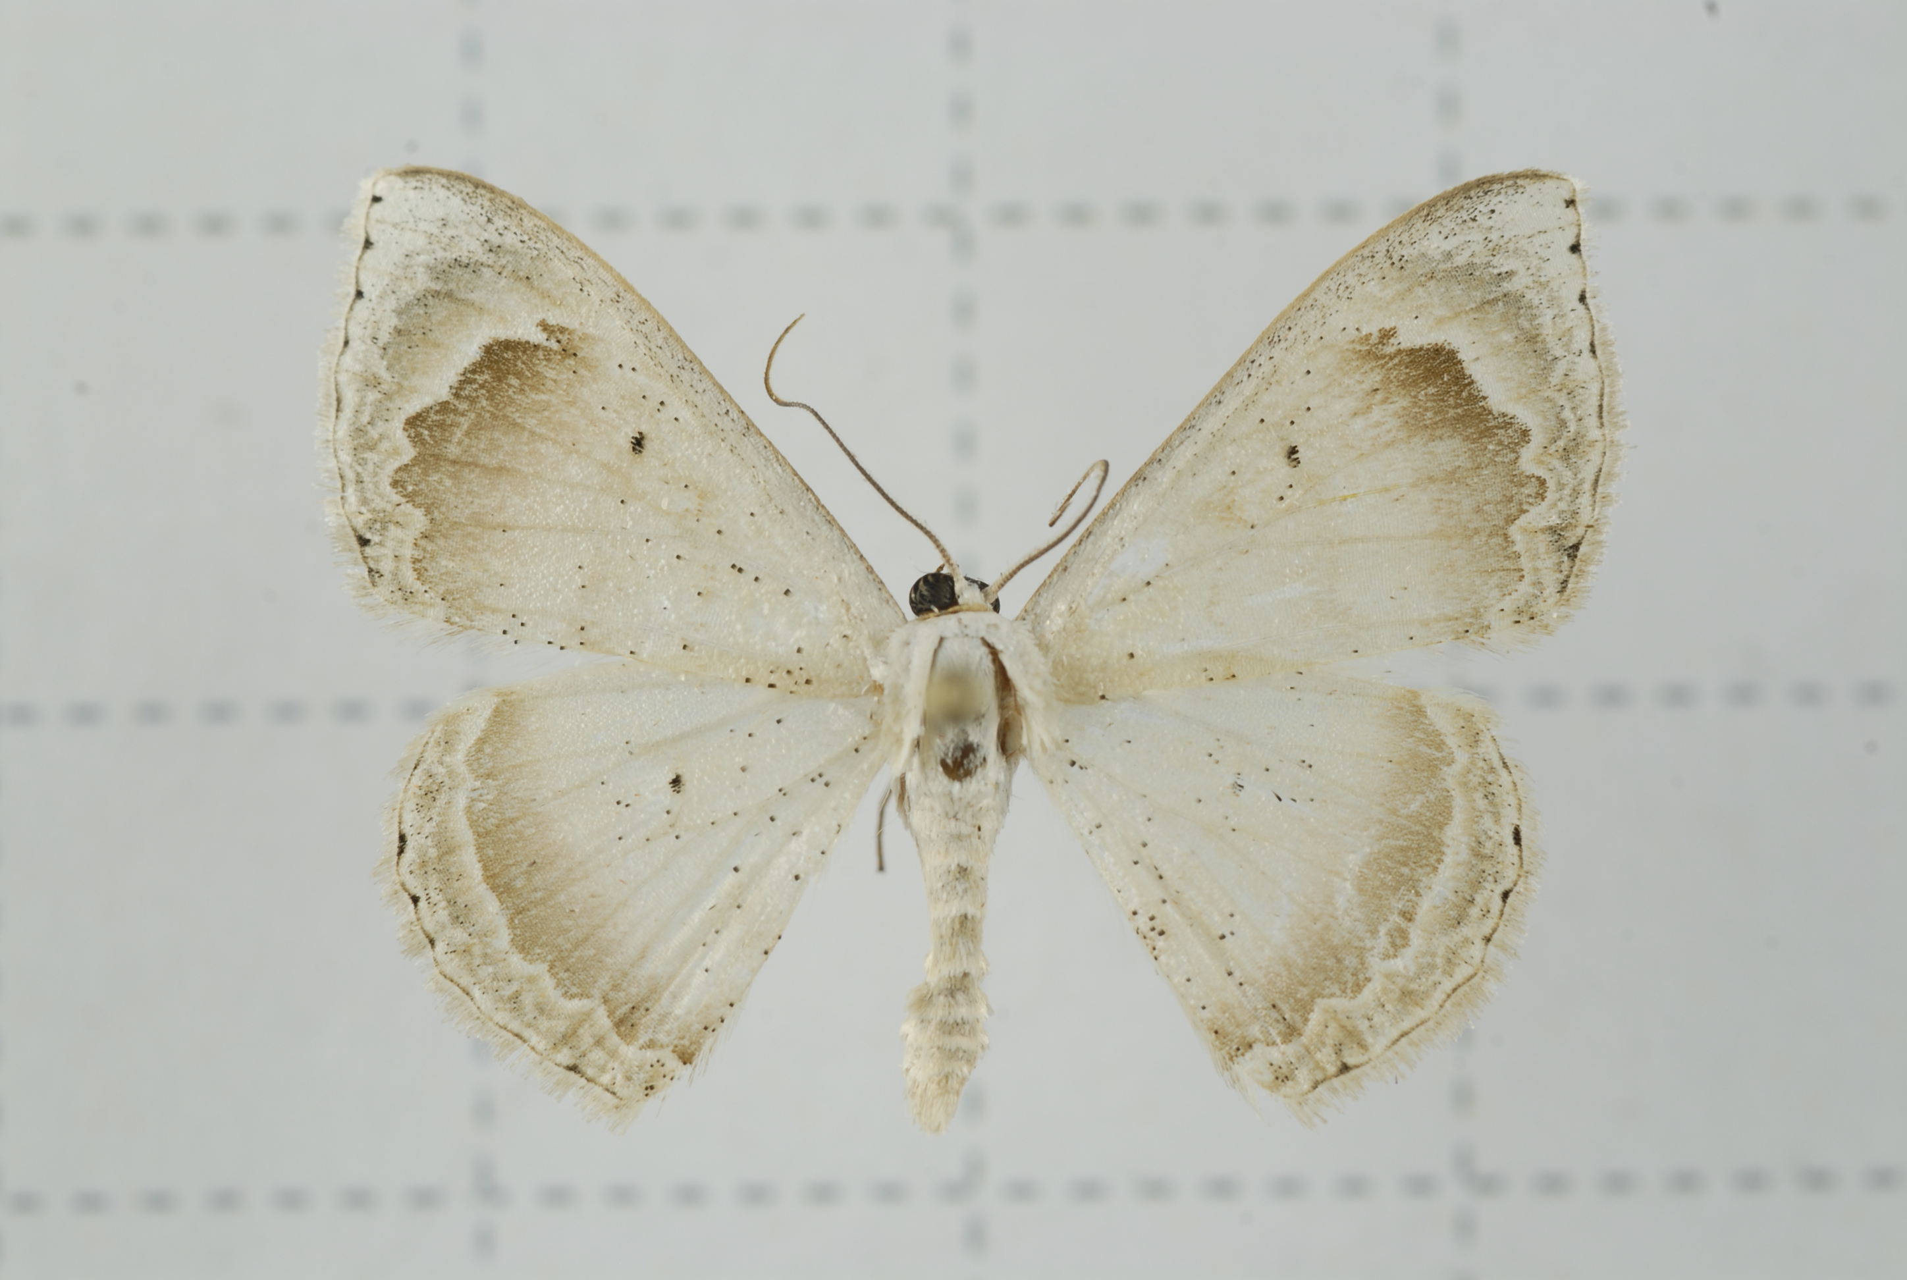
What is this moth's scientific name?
Somatina rosacea anaemica
